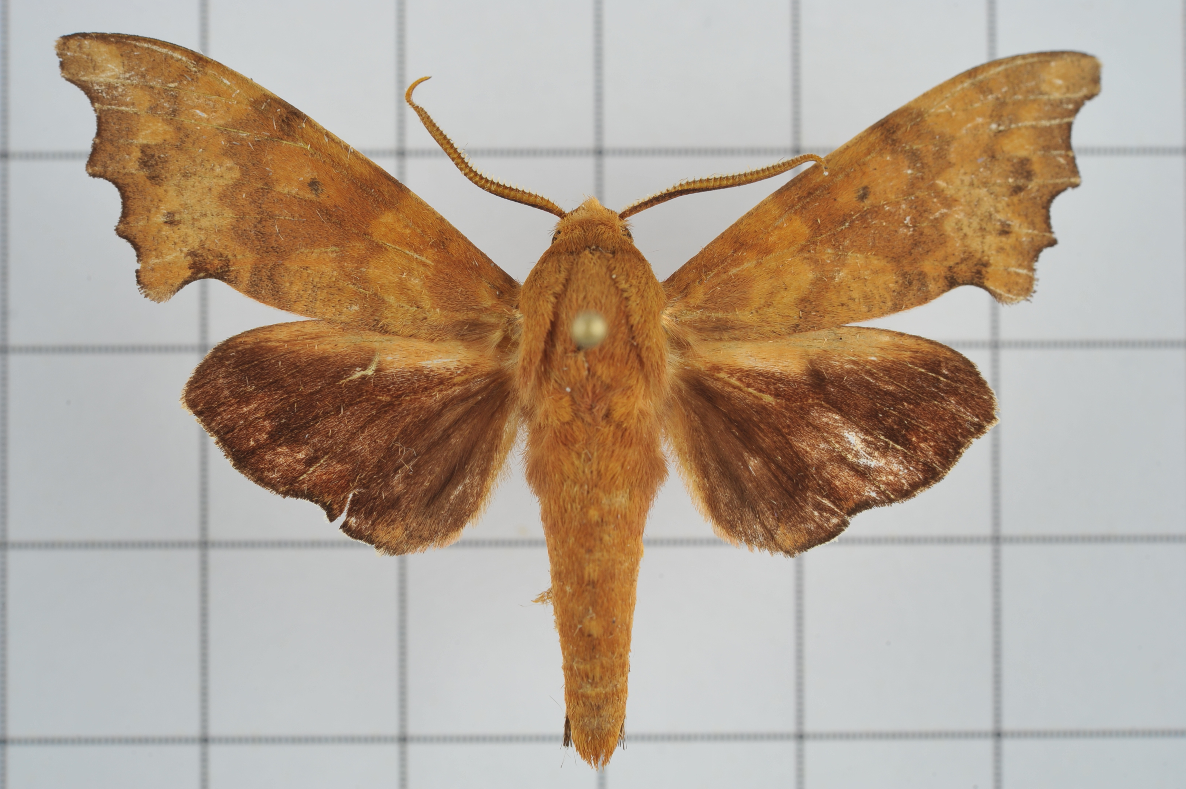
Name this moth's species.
Smerinthulus perversa flavomaculatus
